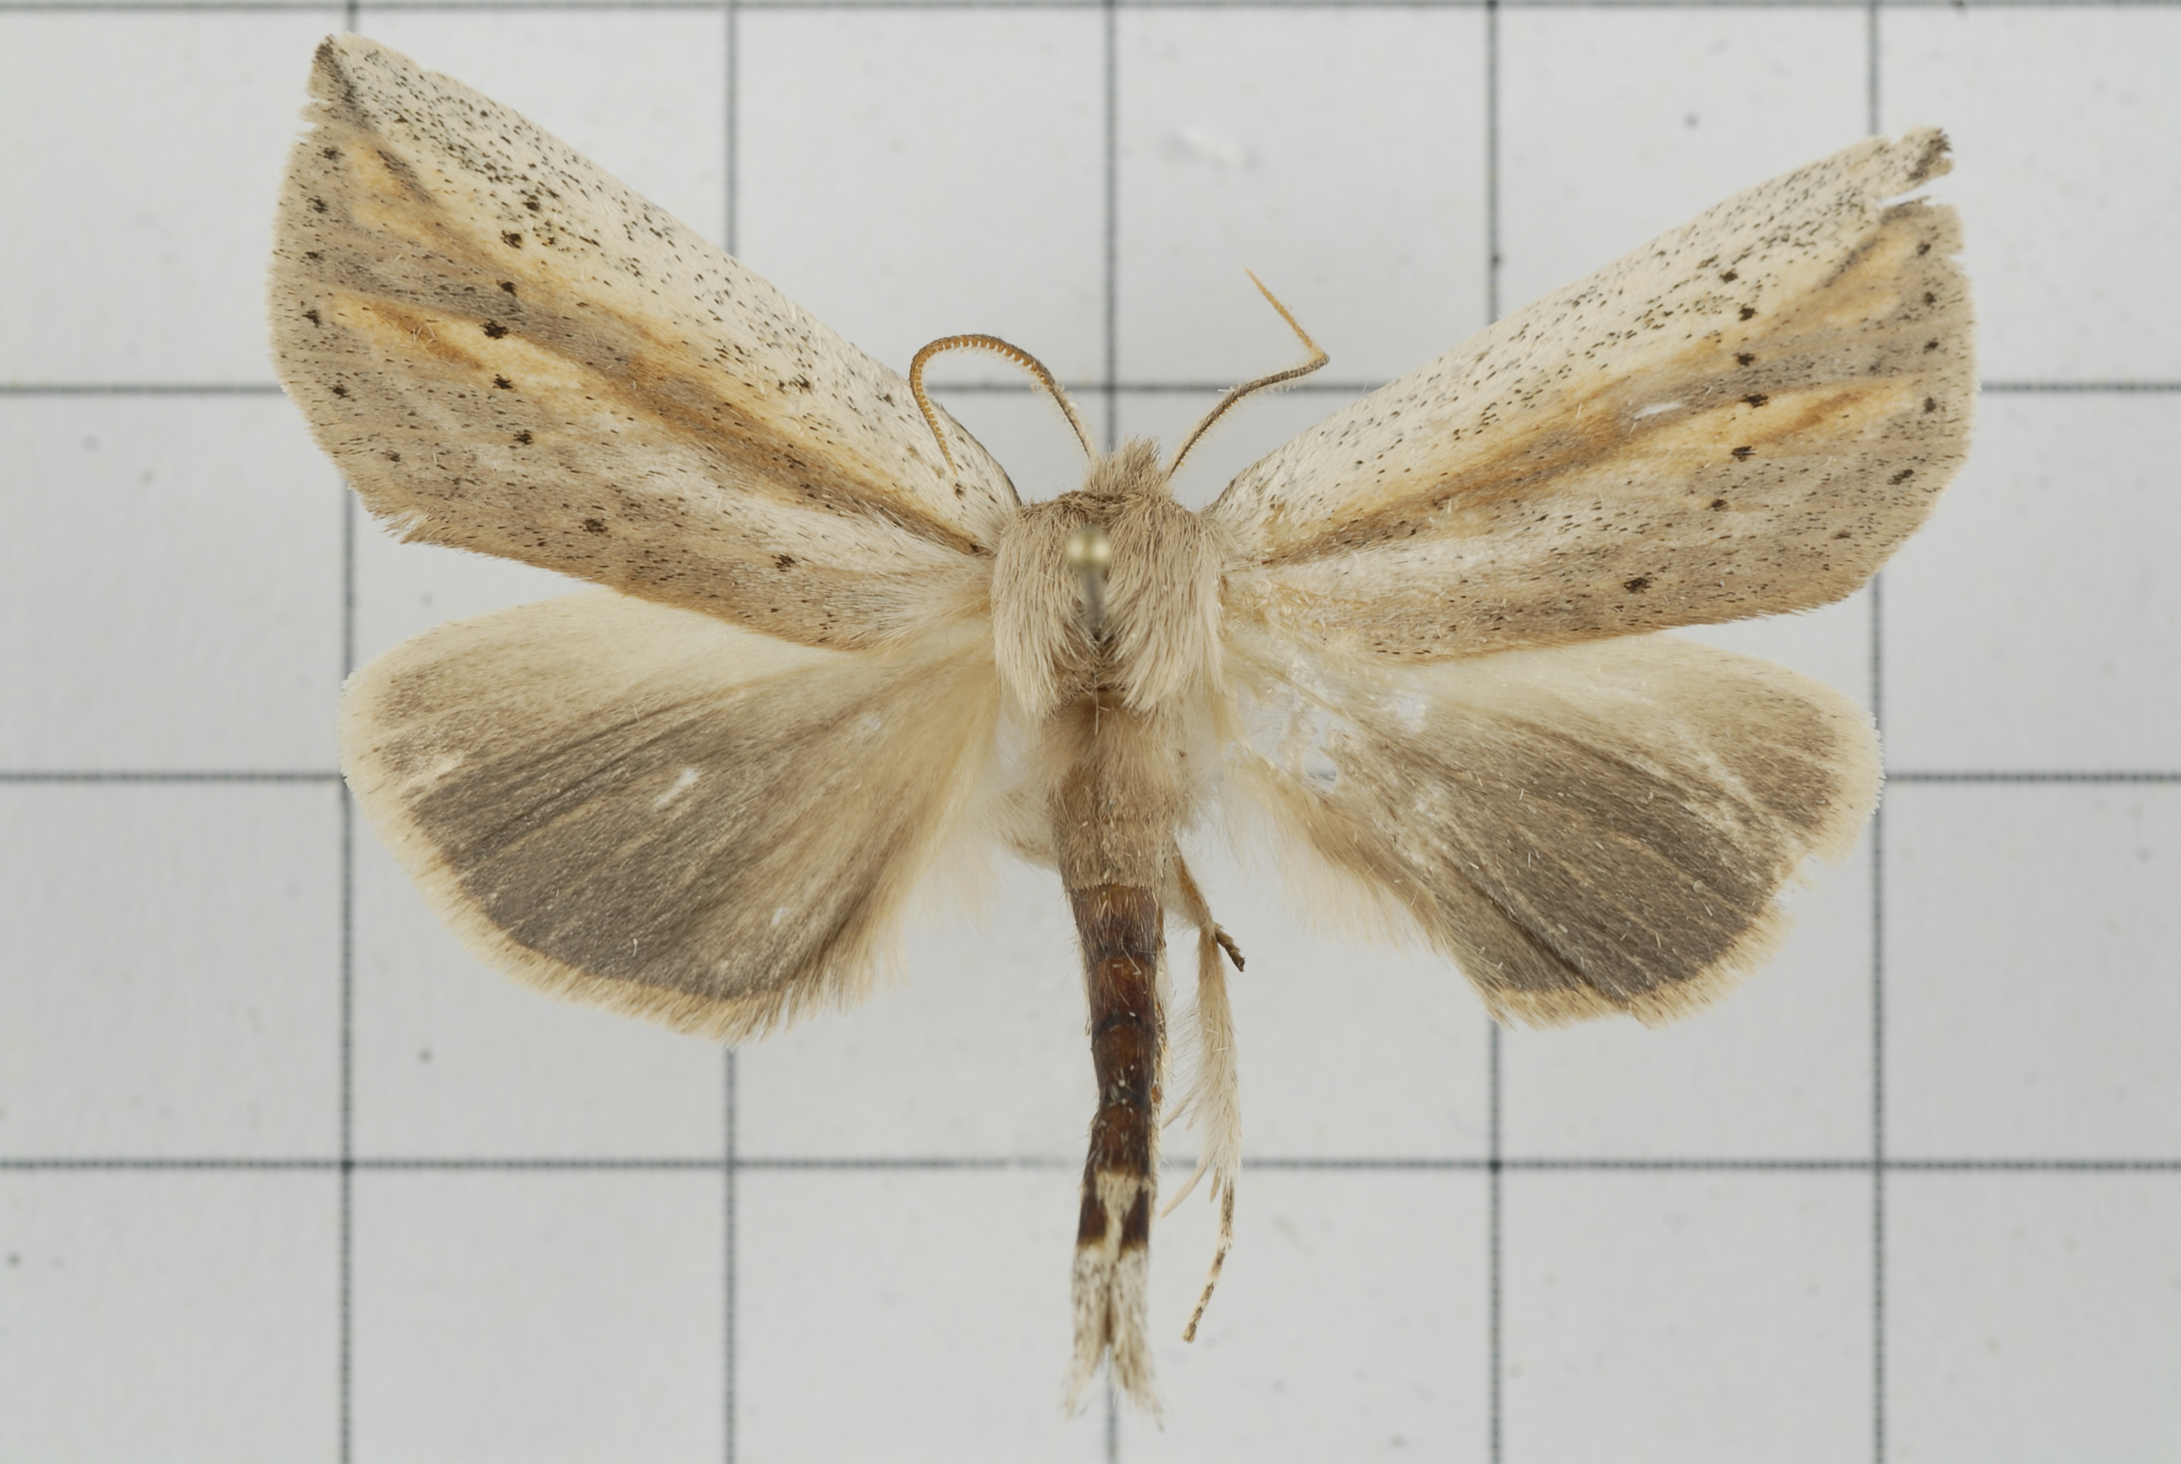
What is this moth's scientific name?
Besaia nebulosa
